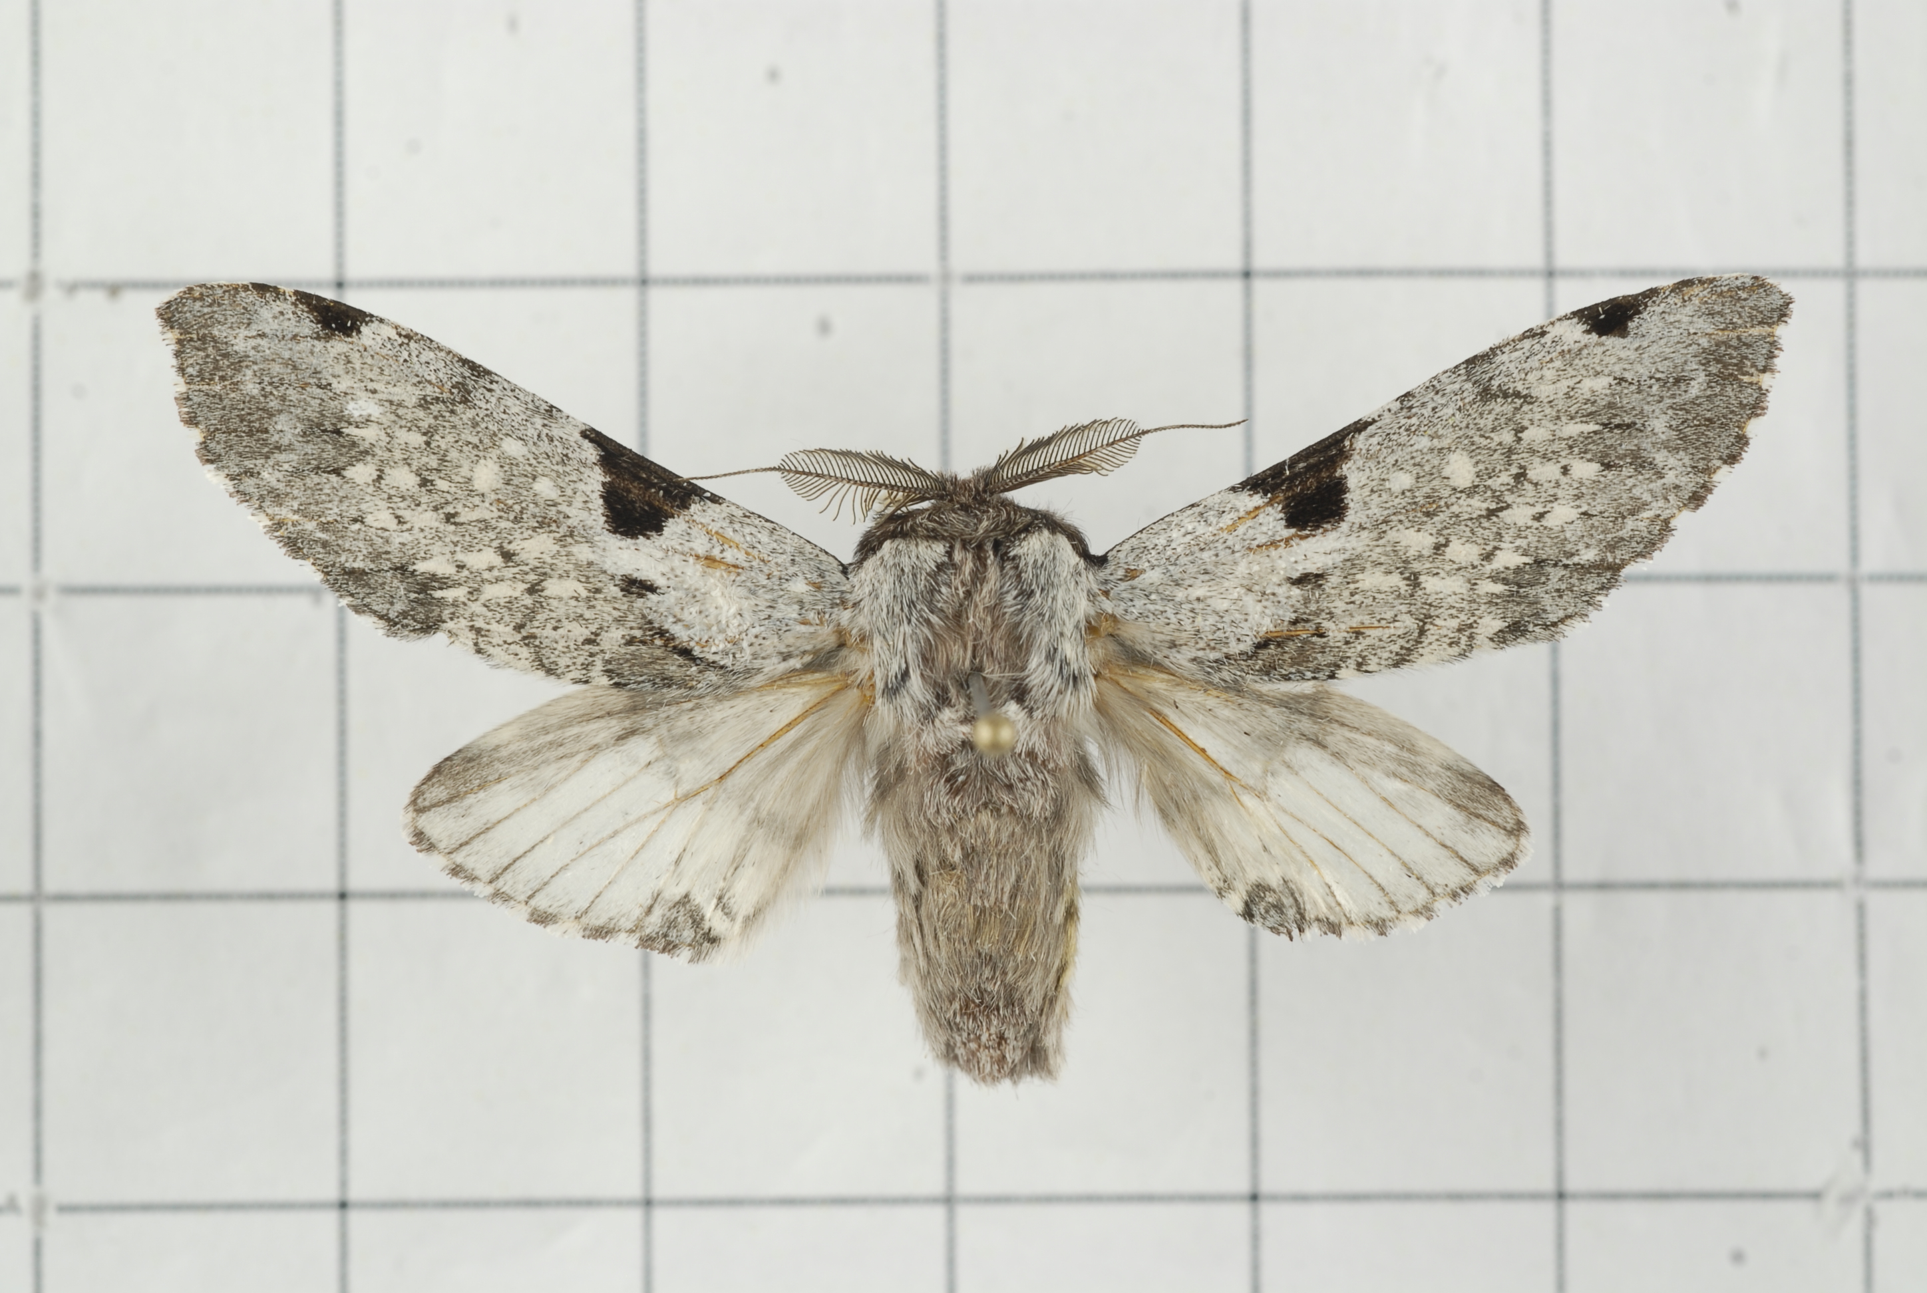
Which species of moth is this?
Harpyia microsticta baibarana
